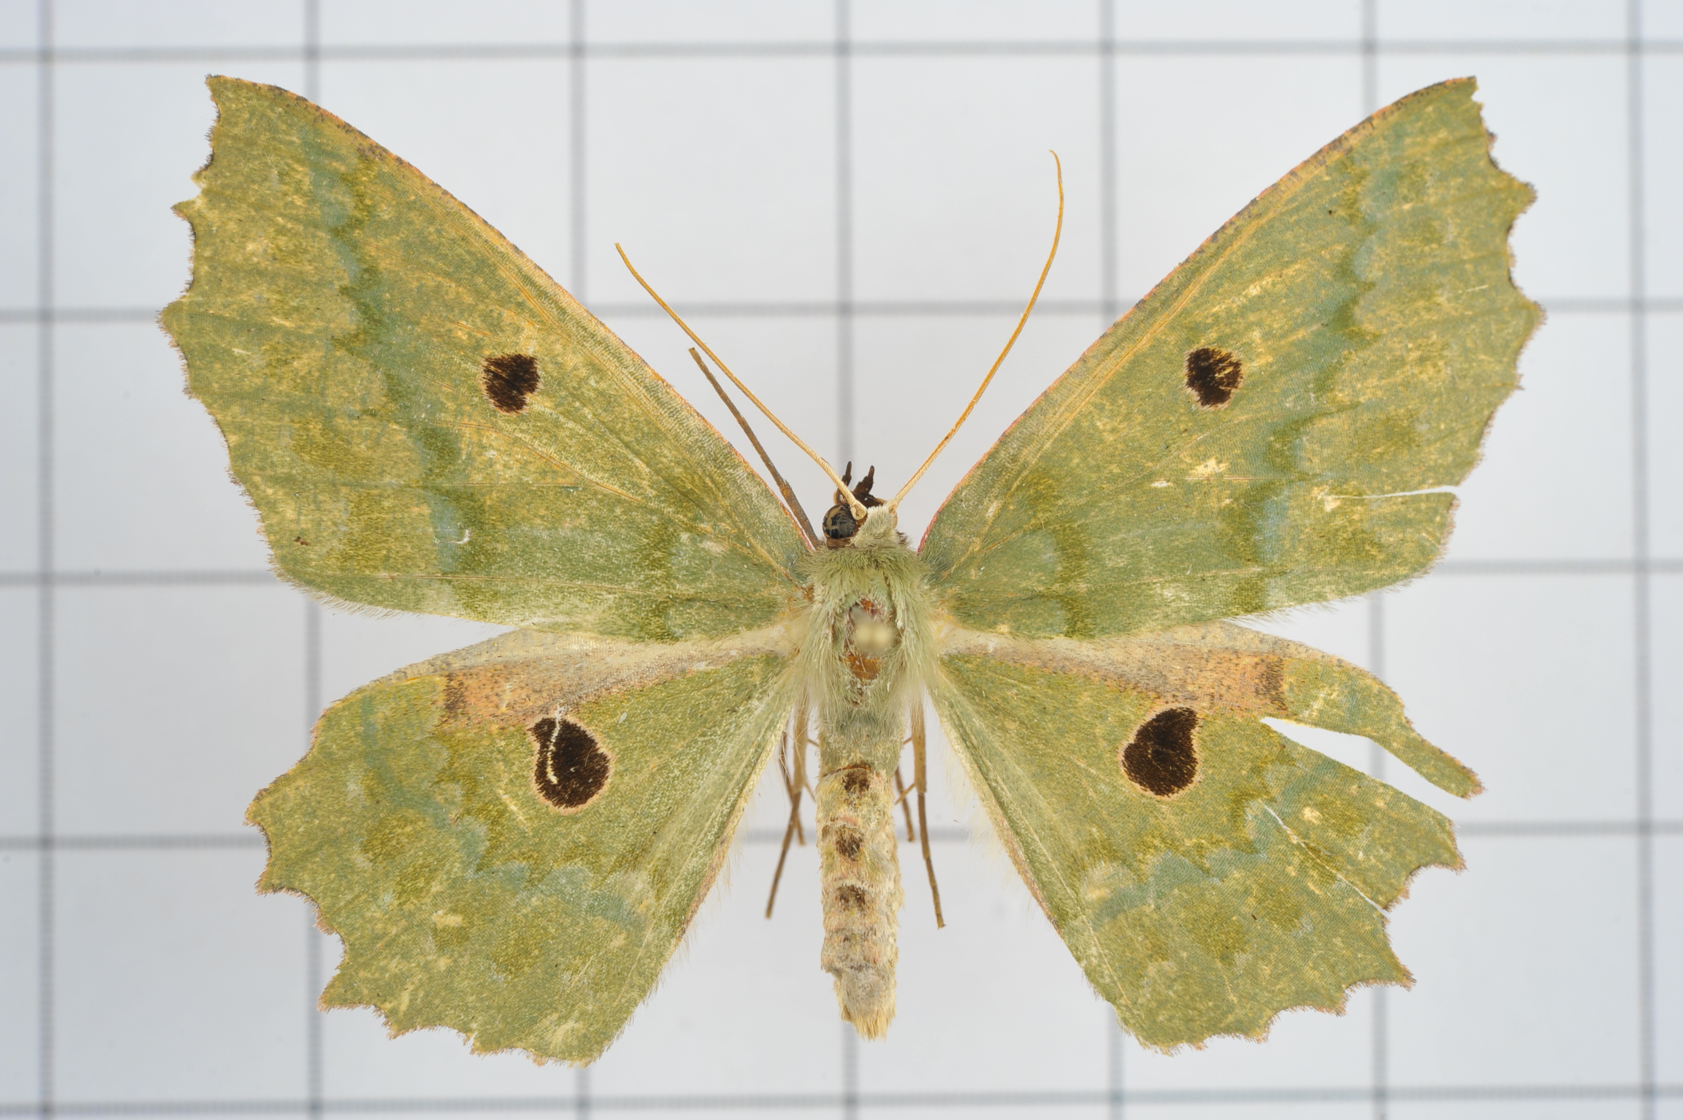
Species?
Chlorodontopera discospilata
